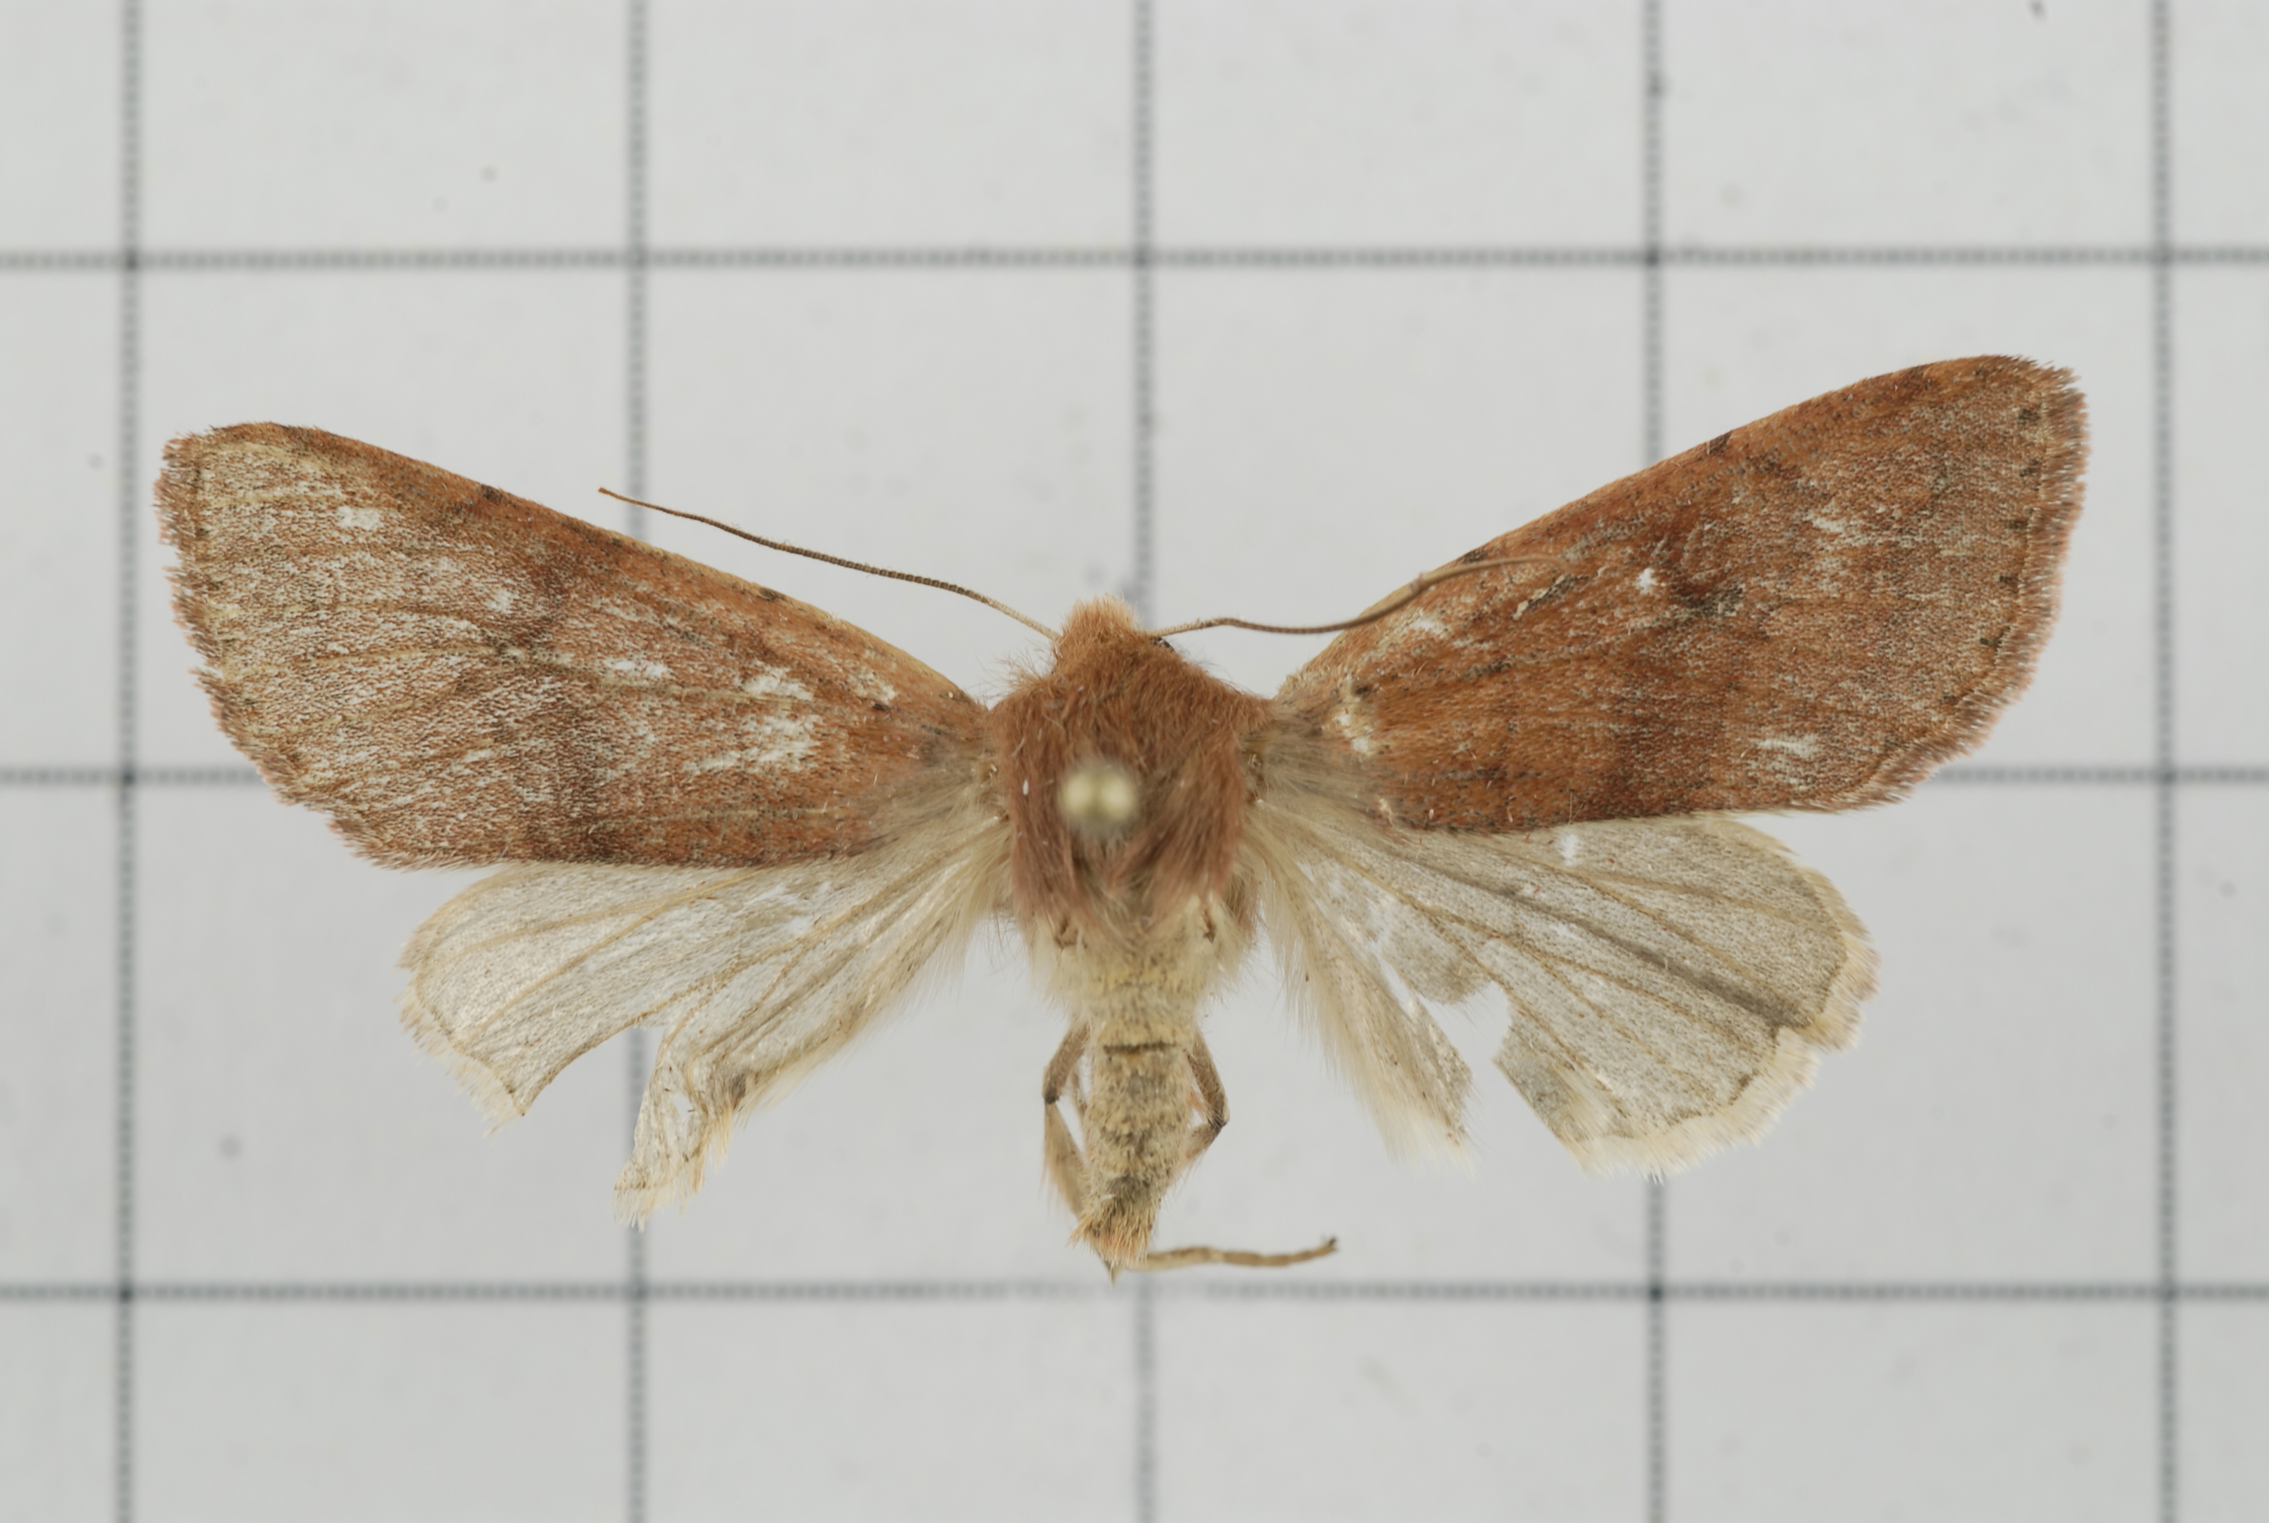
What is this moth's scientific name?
Anorthoa changi
